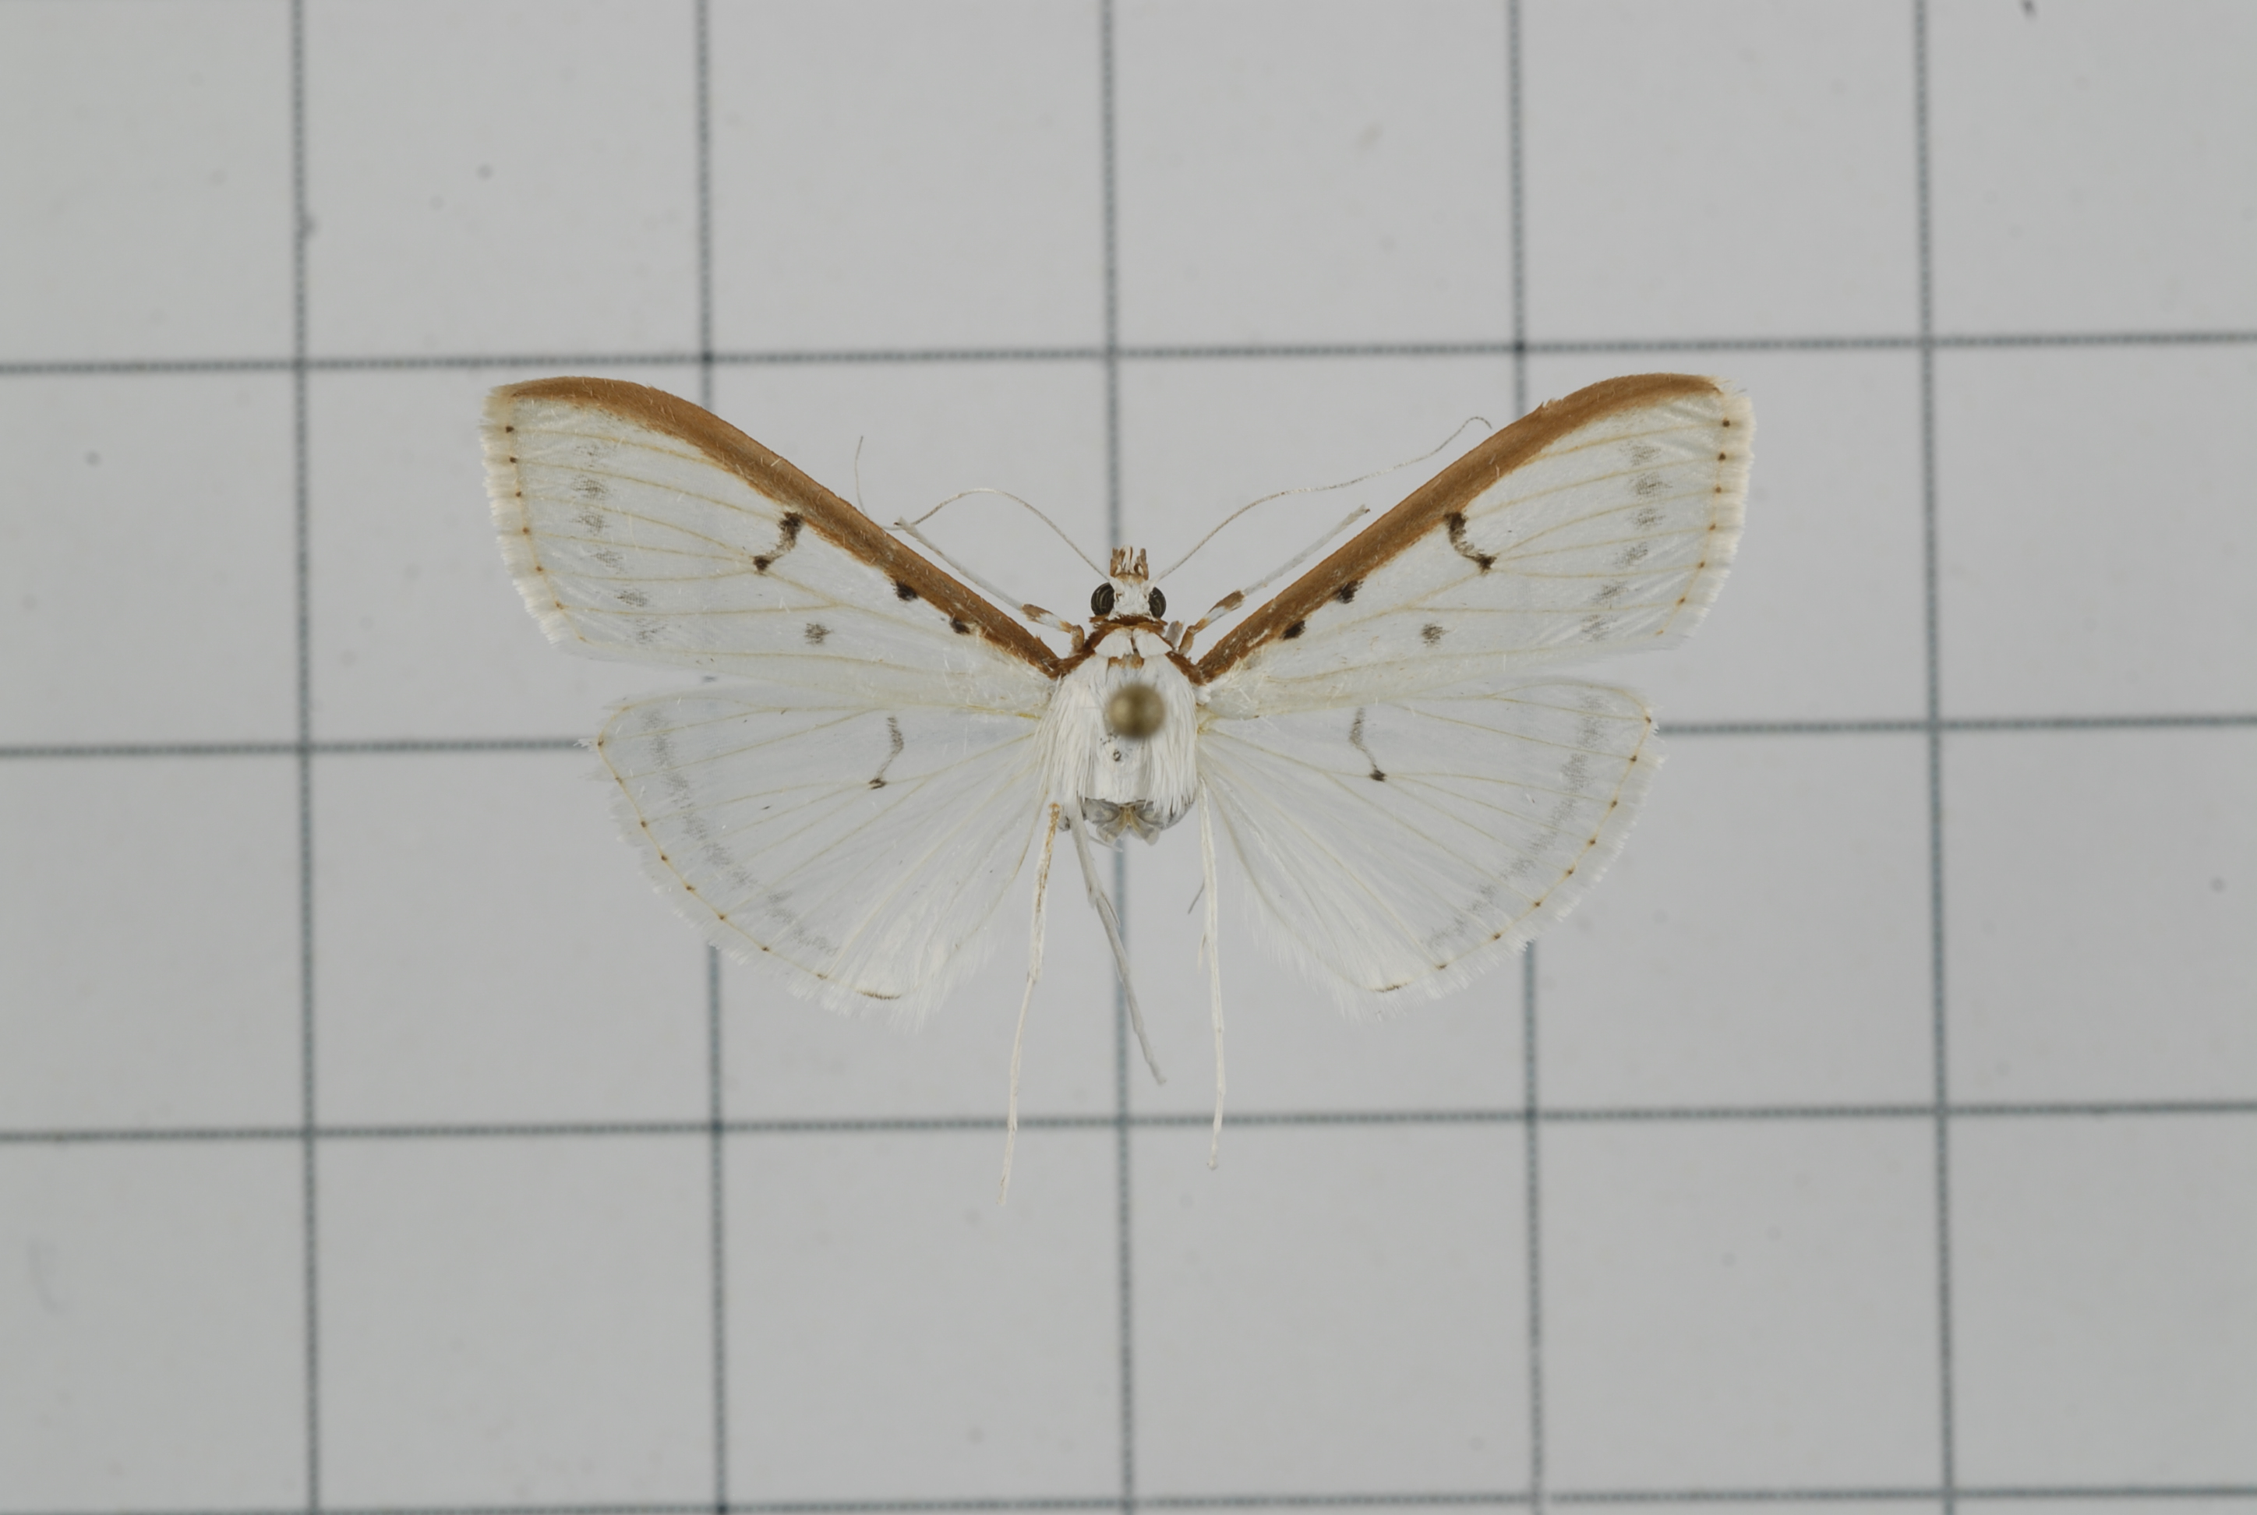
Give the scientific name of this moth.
Palpita asiaticalis
